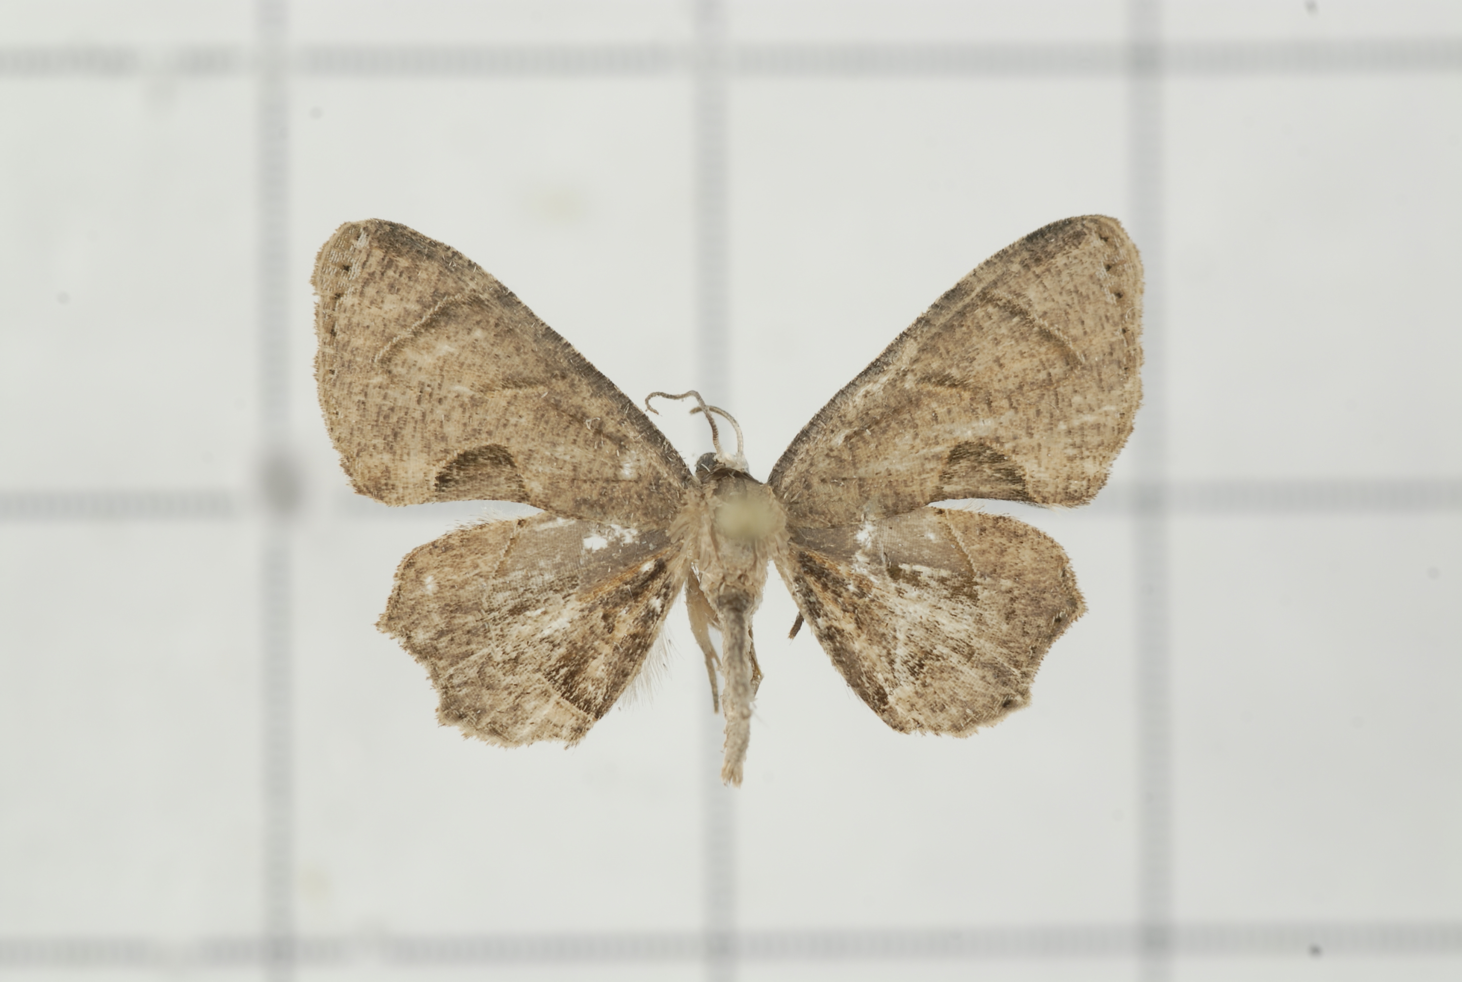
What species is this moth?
Phazaca alikangensis
